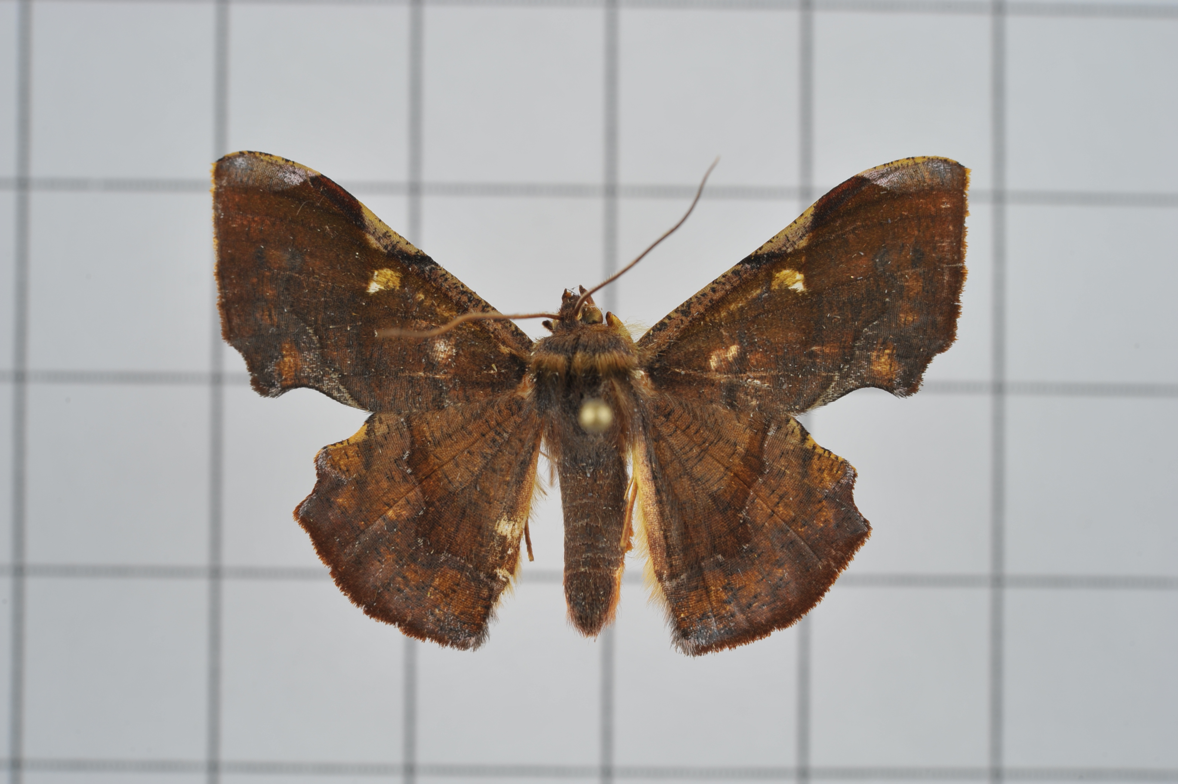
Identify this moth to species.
Fascellina chromataria
